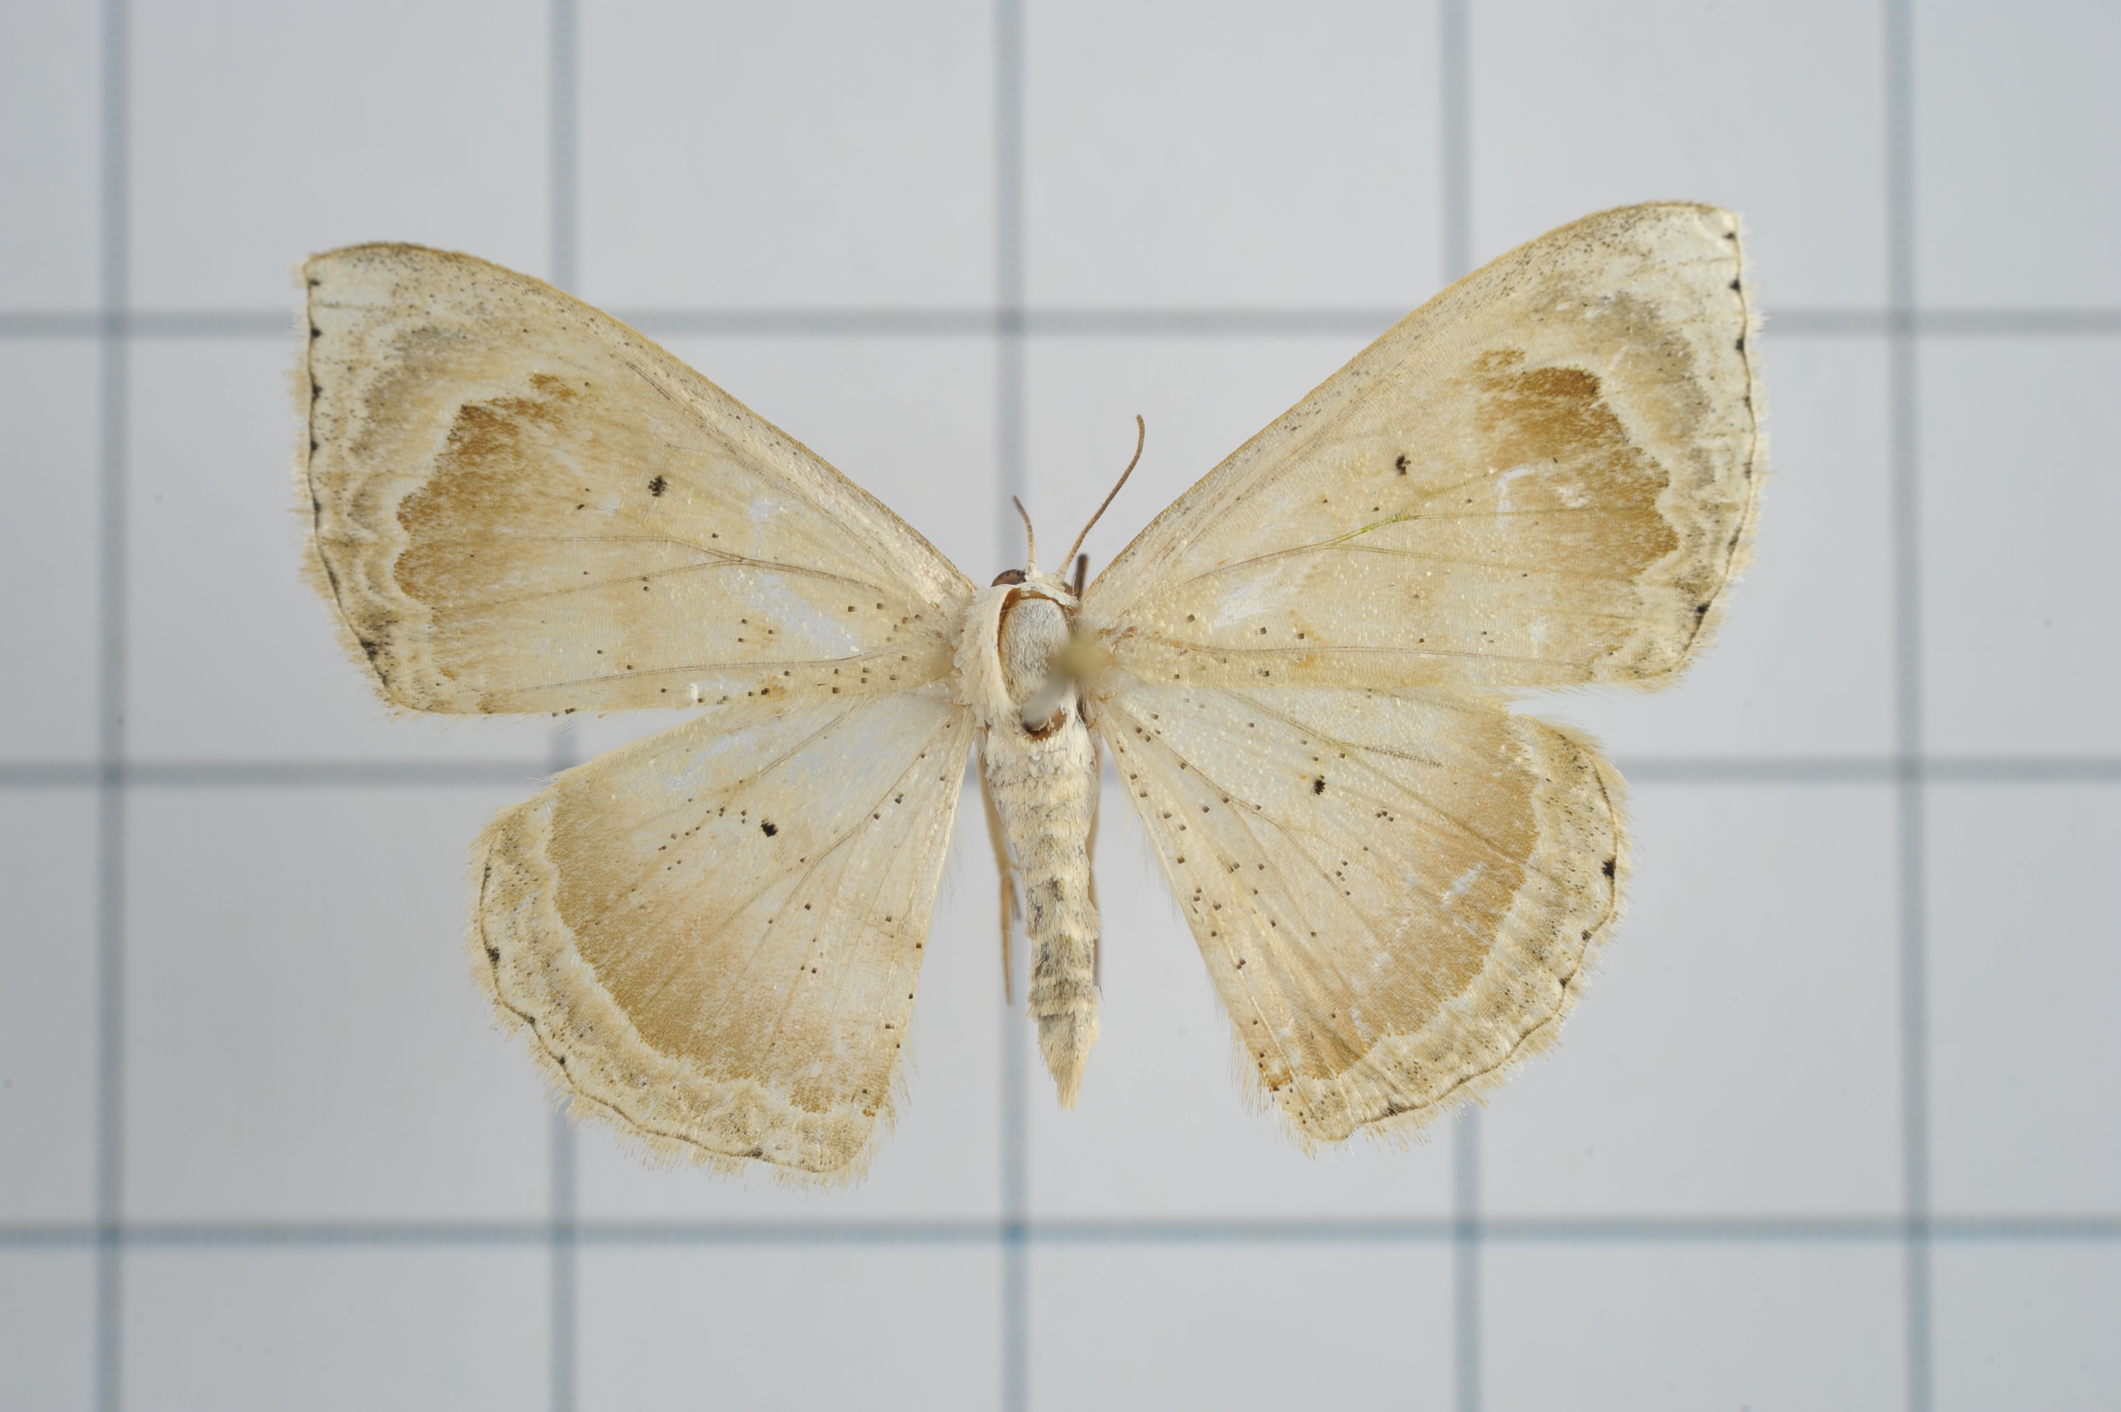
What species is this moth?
Somatina rosacea anaemica
